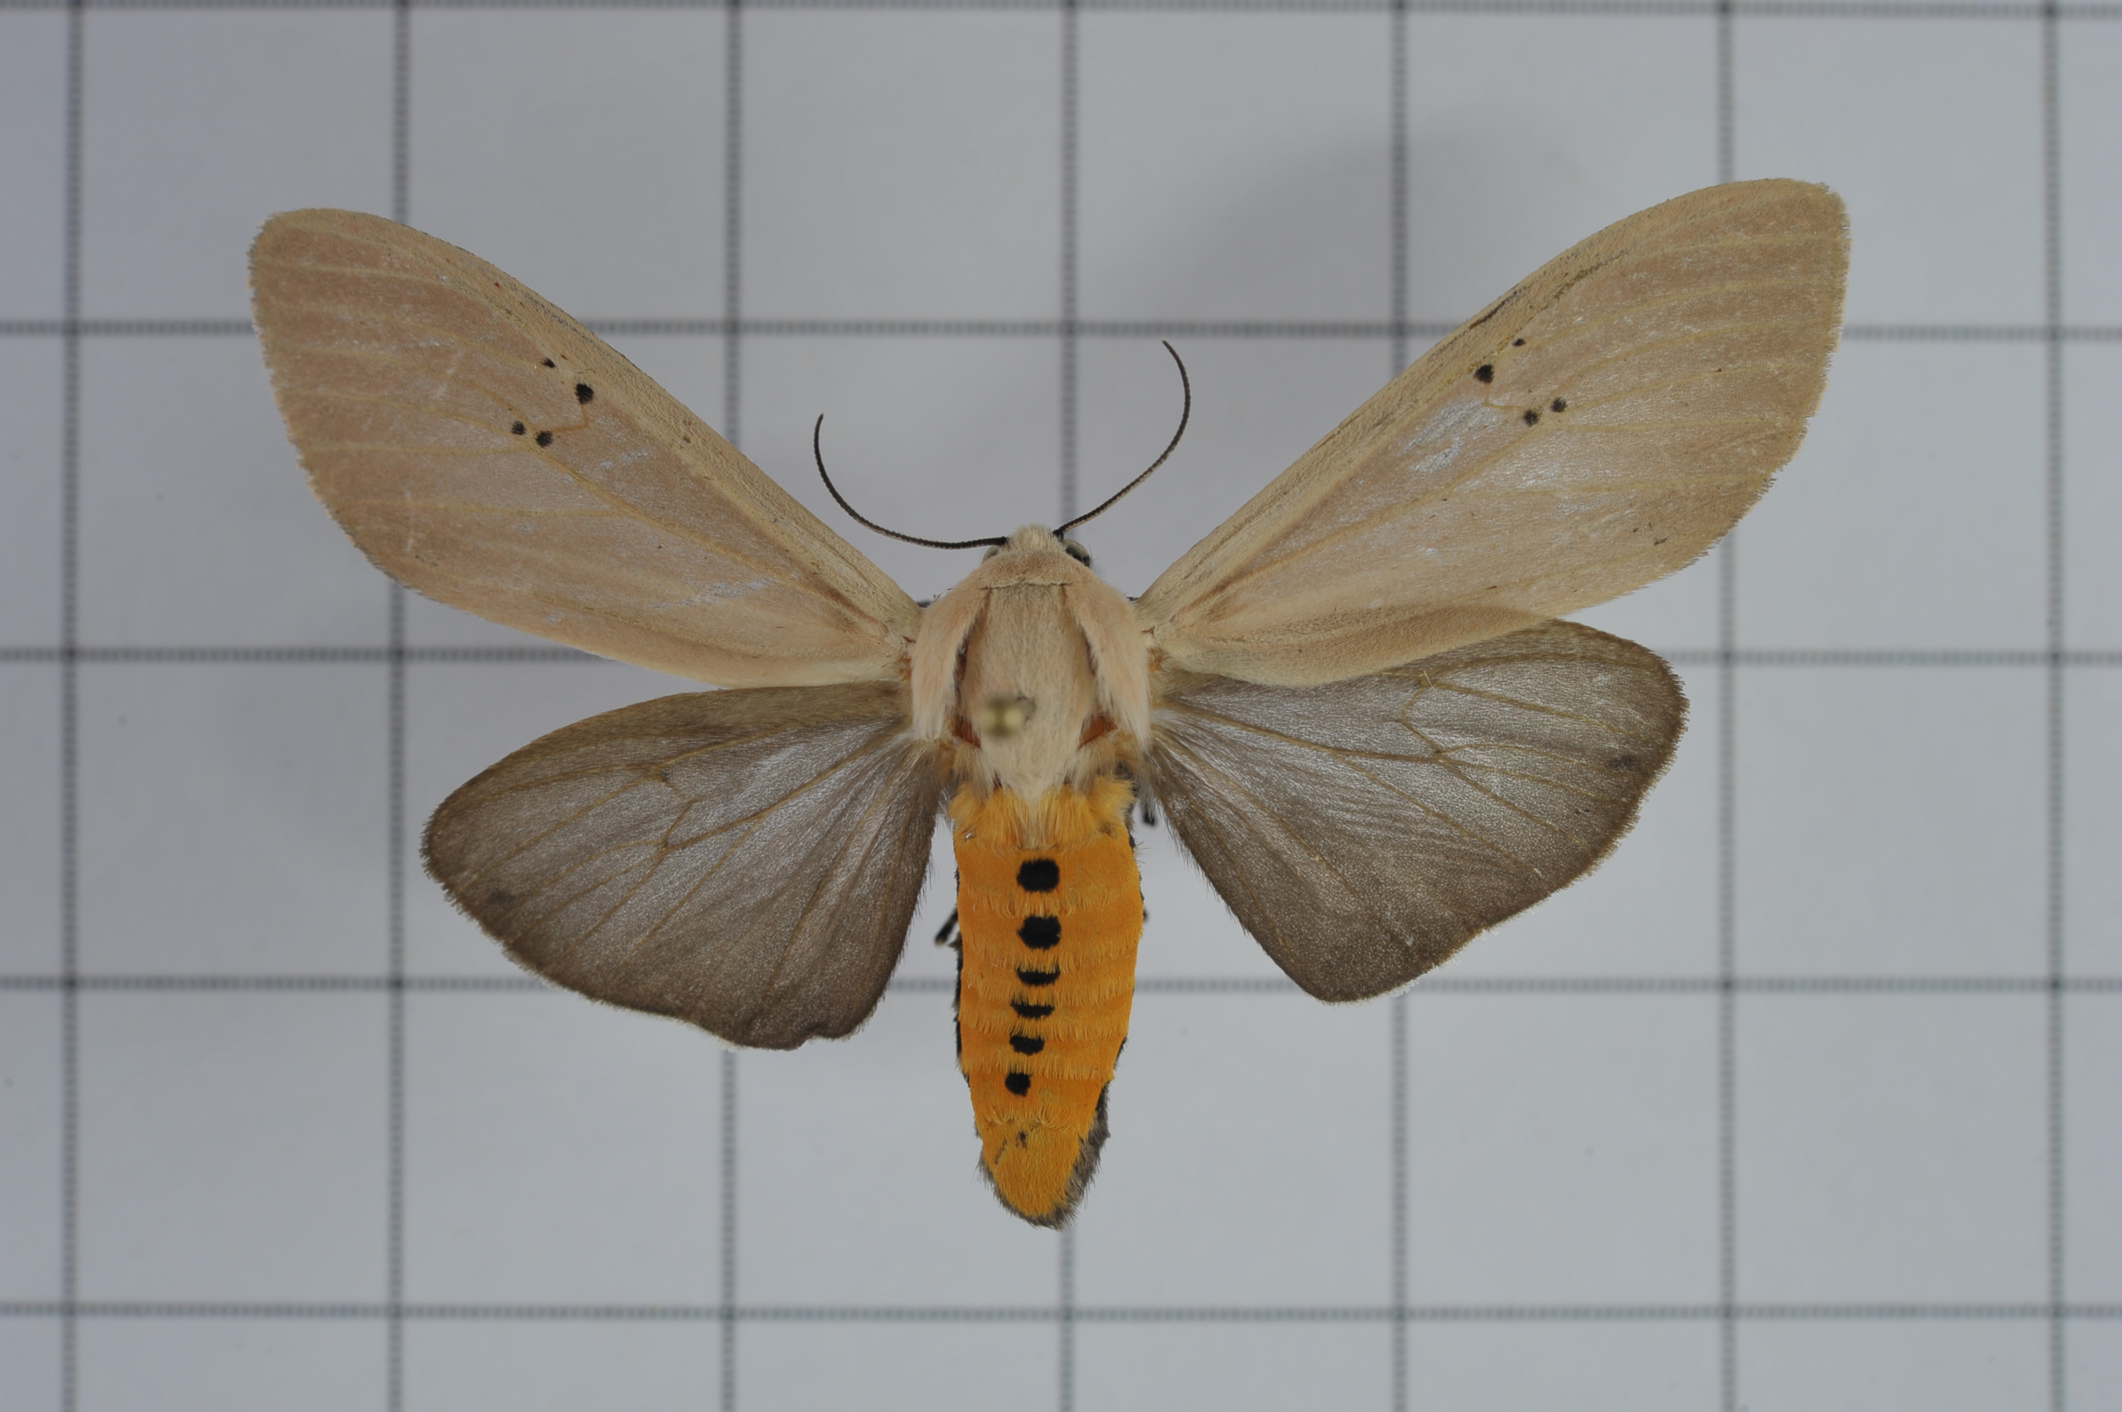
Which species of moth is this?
Creatonotos transiens koni
